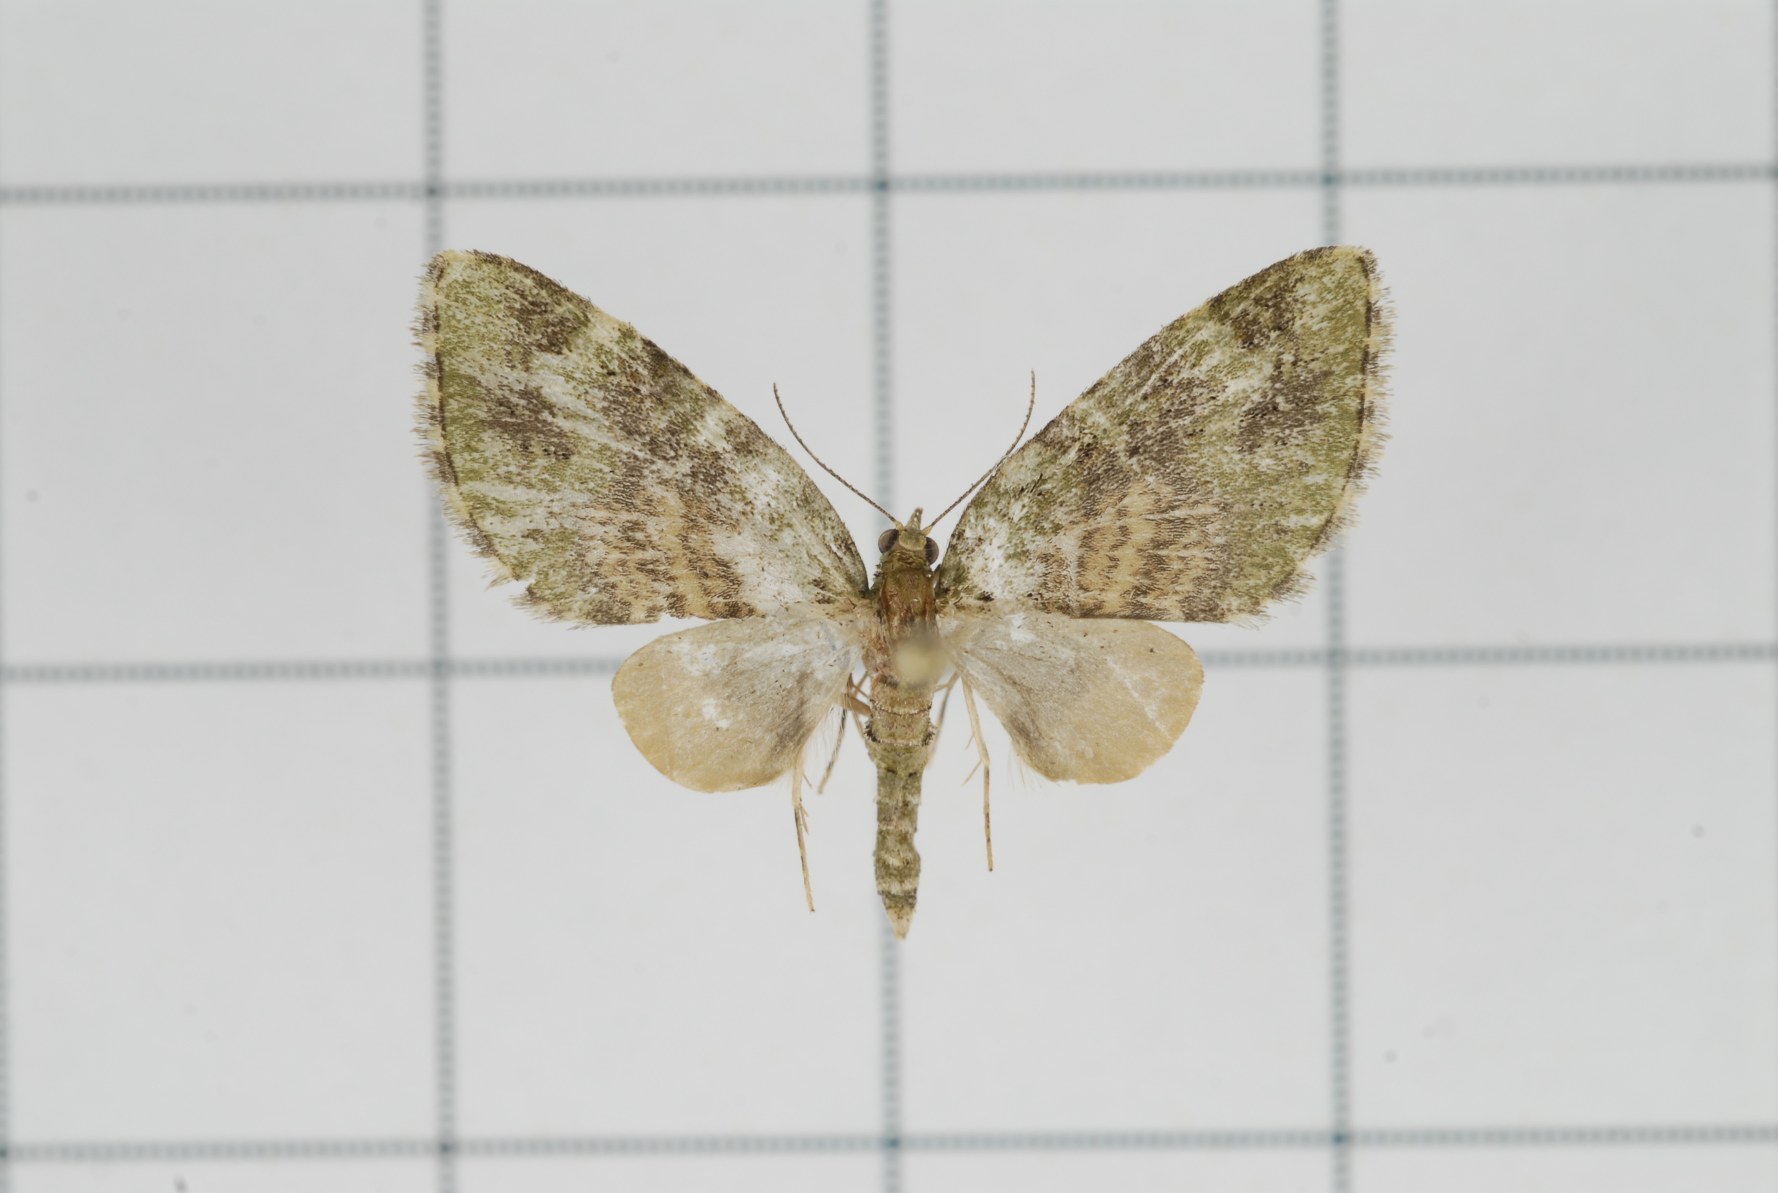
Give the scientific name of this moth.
Chloroclystis blanda
